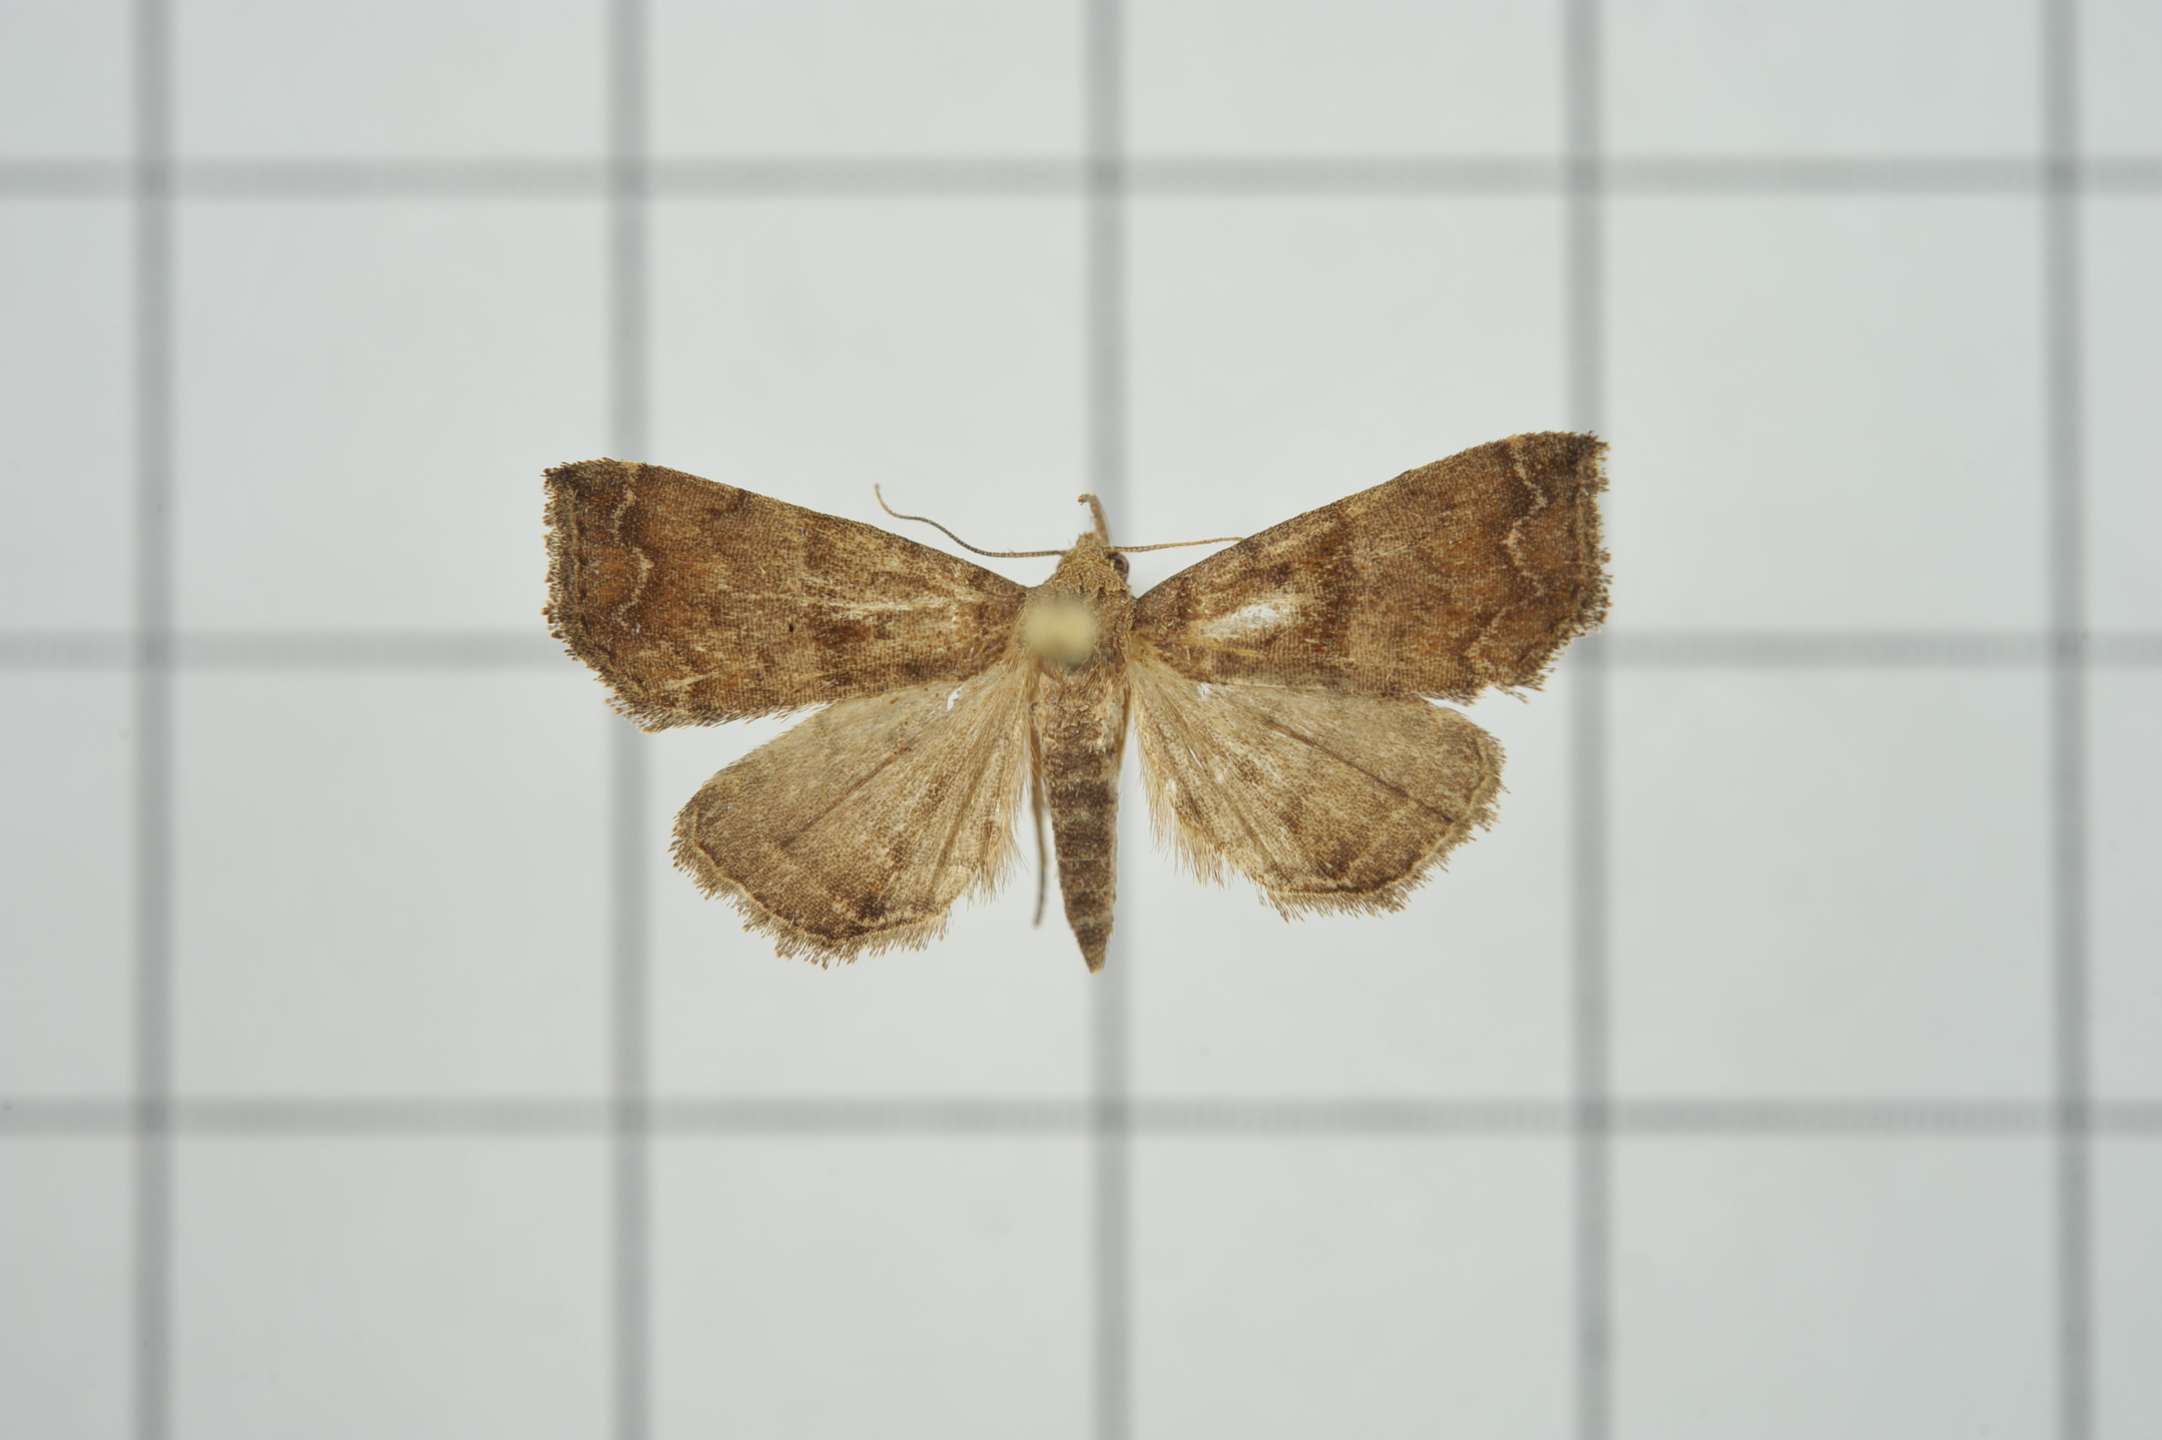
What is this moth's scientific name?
Hipoepa fractalis
